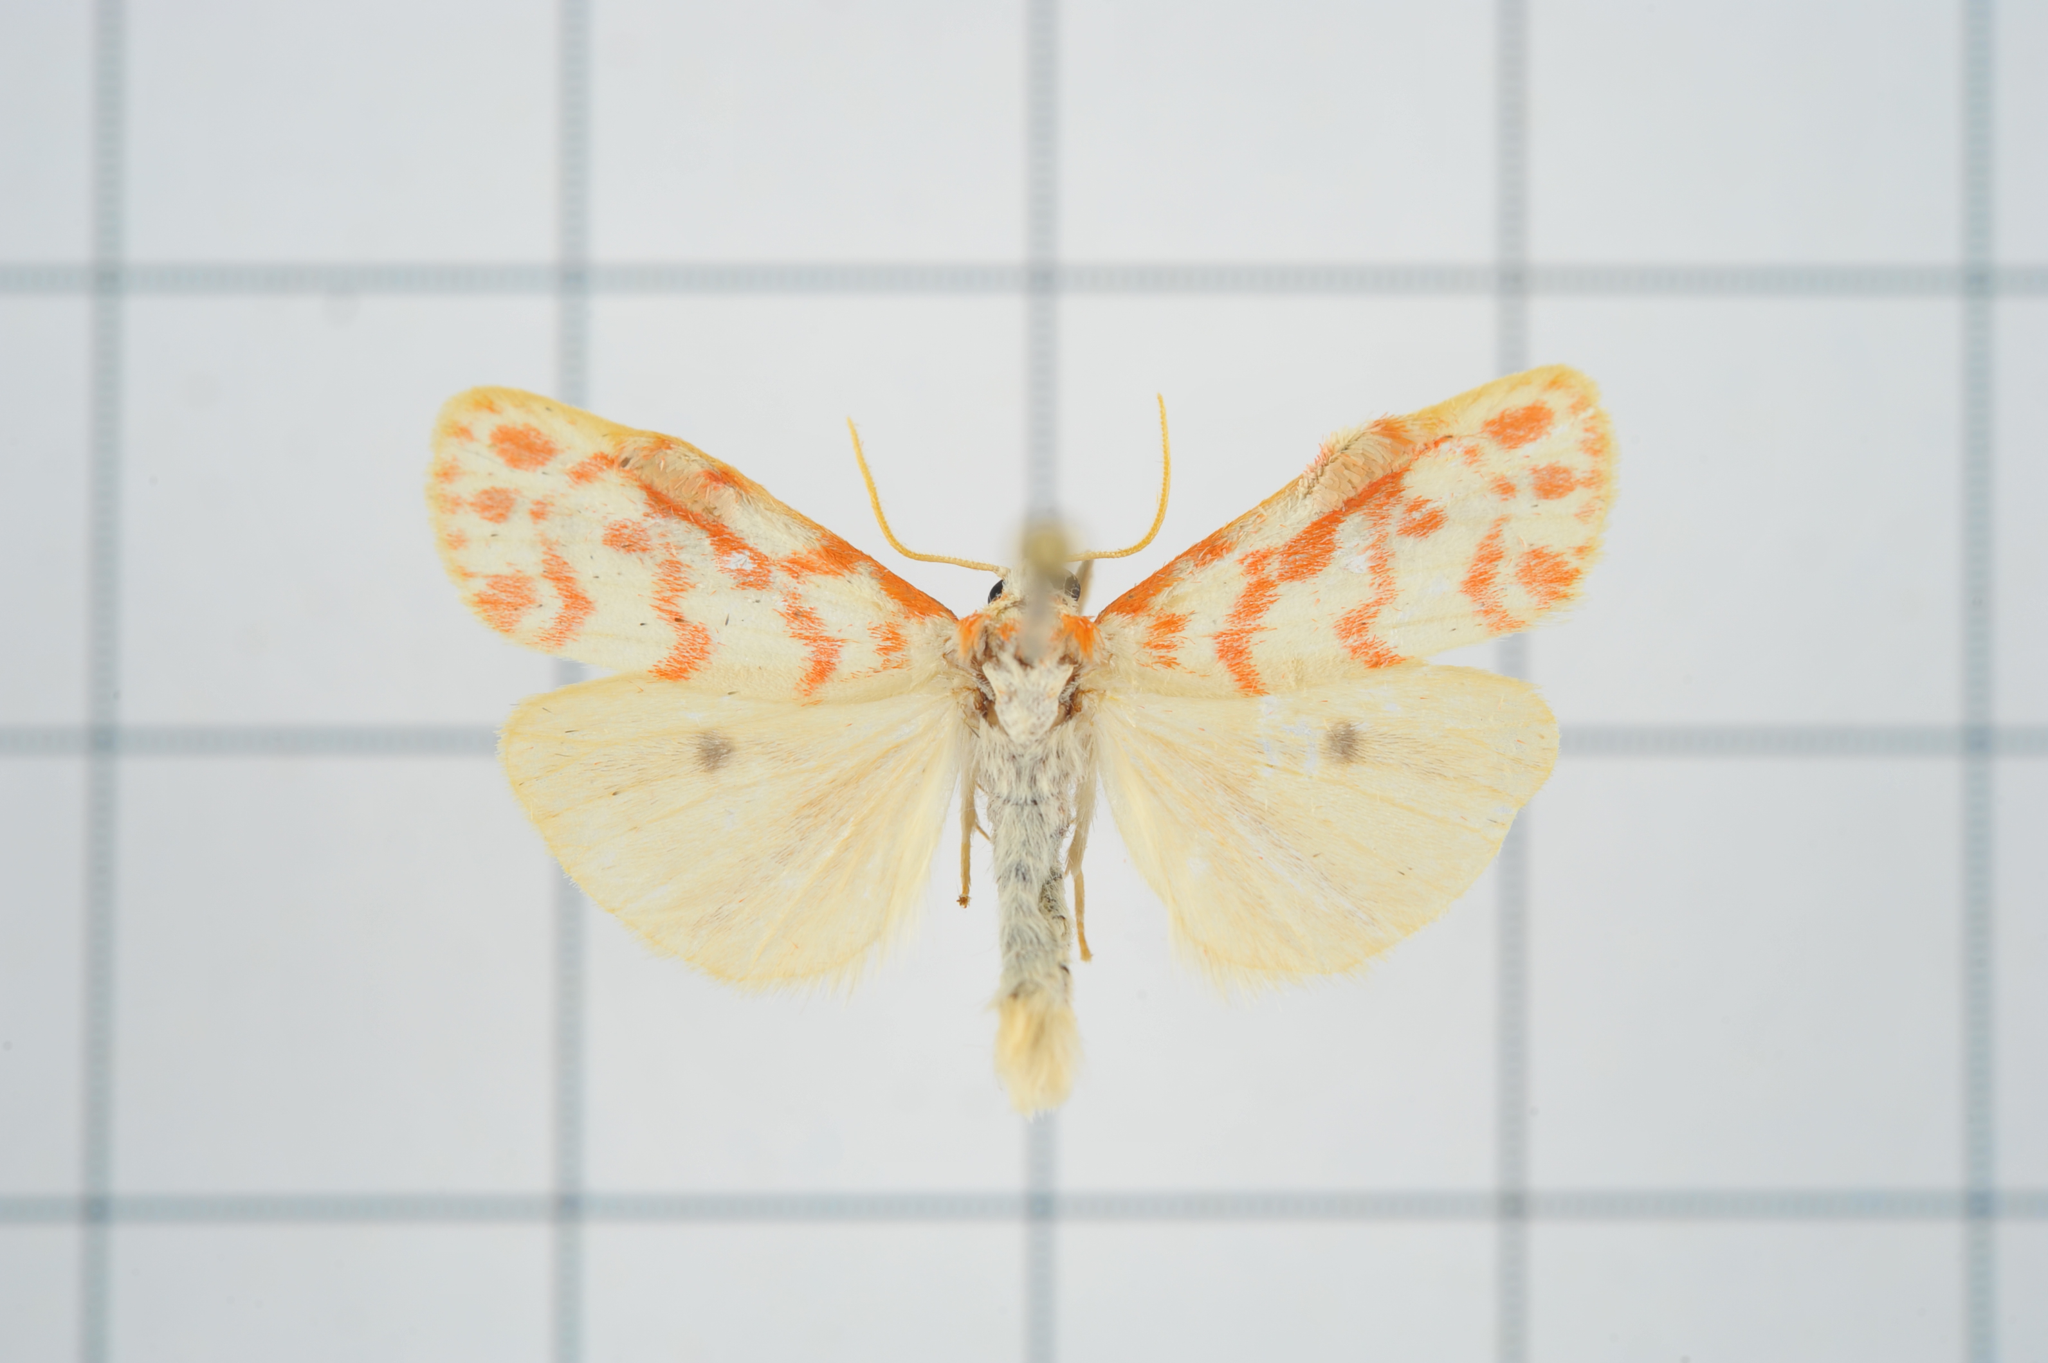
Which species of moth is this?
Nephelomilta karenkonis
